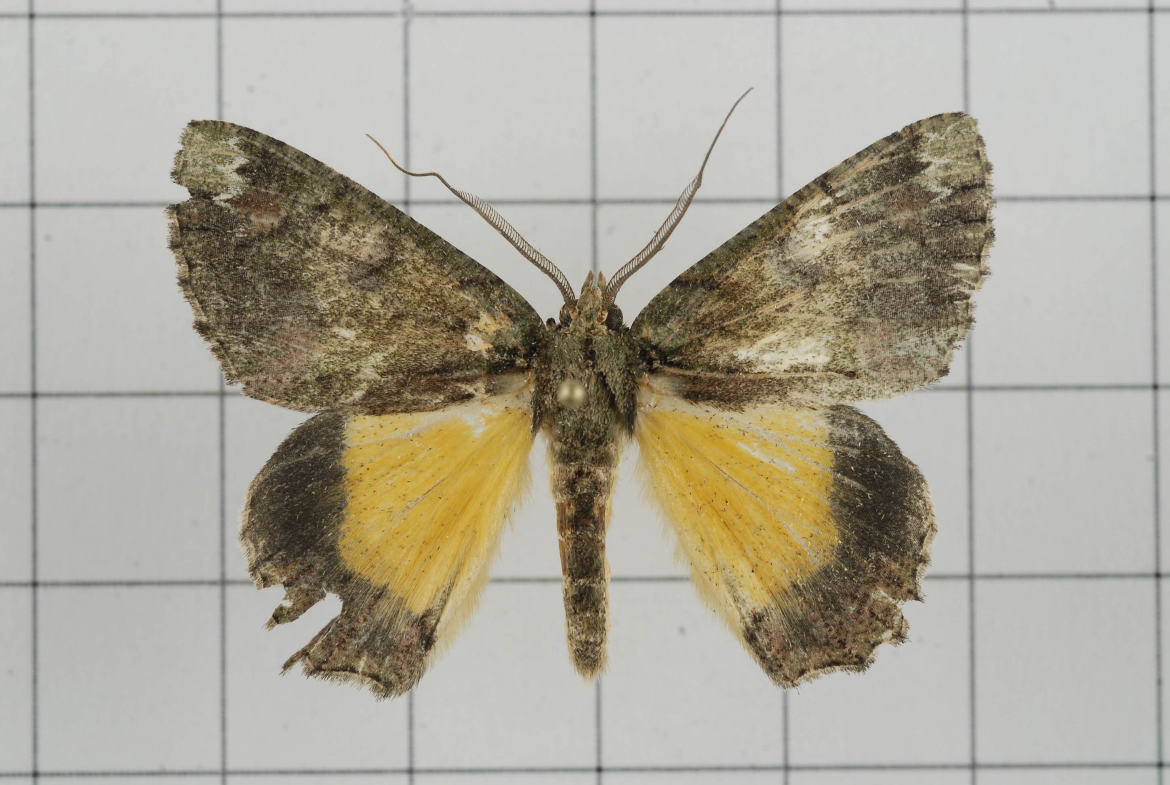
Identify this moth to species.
Dindica wilemani
